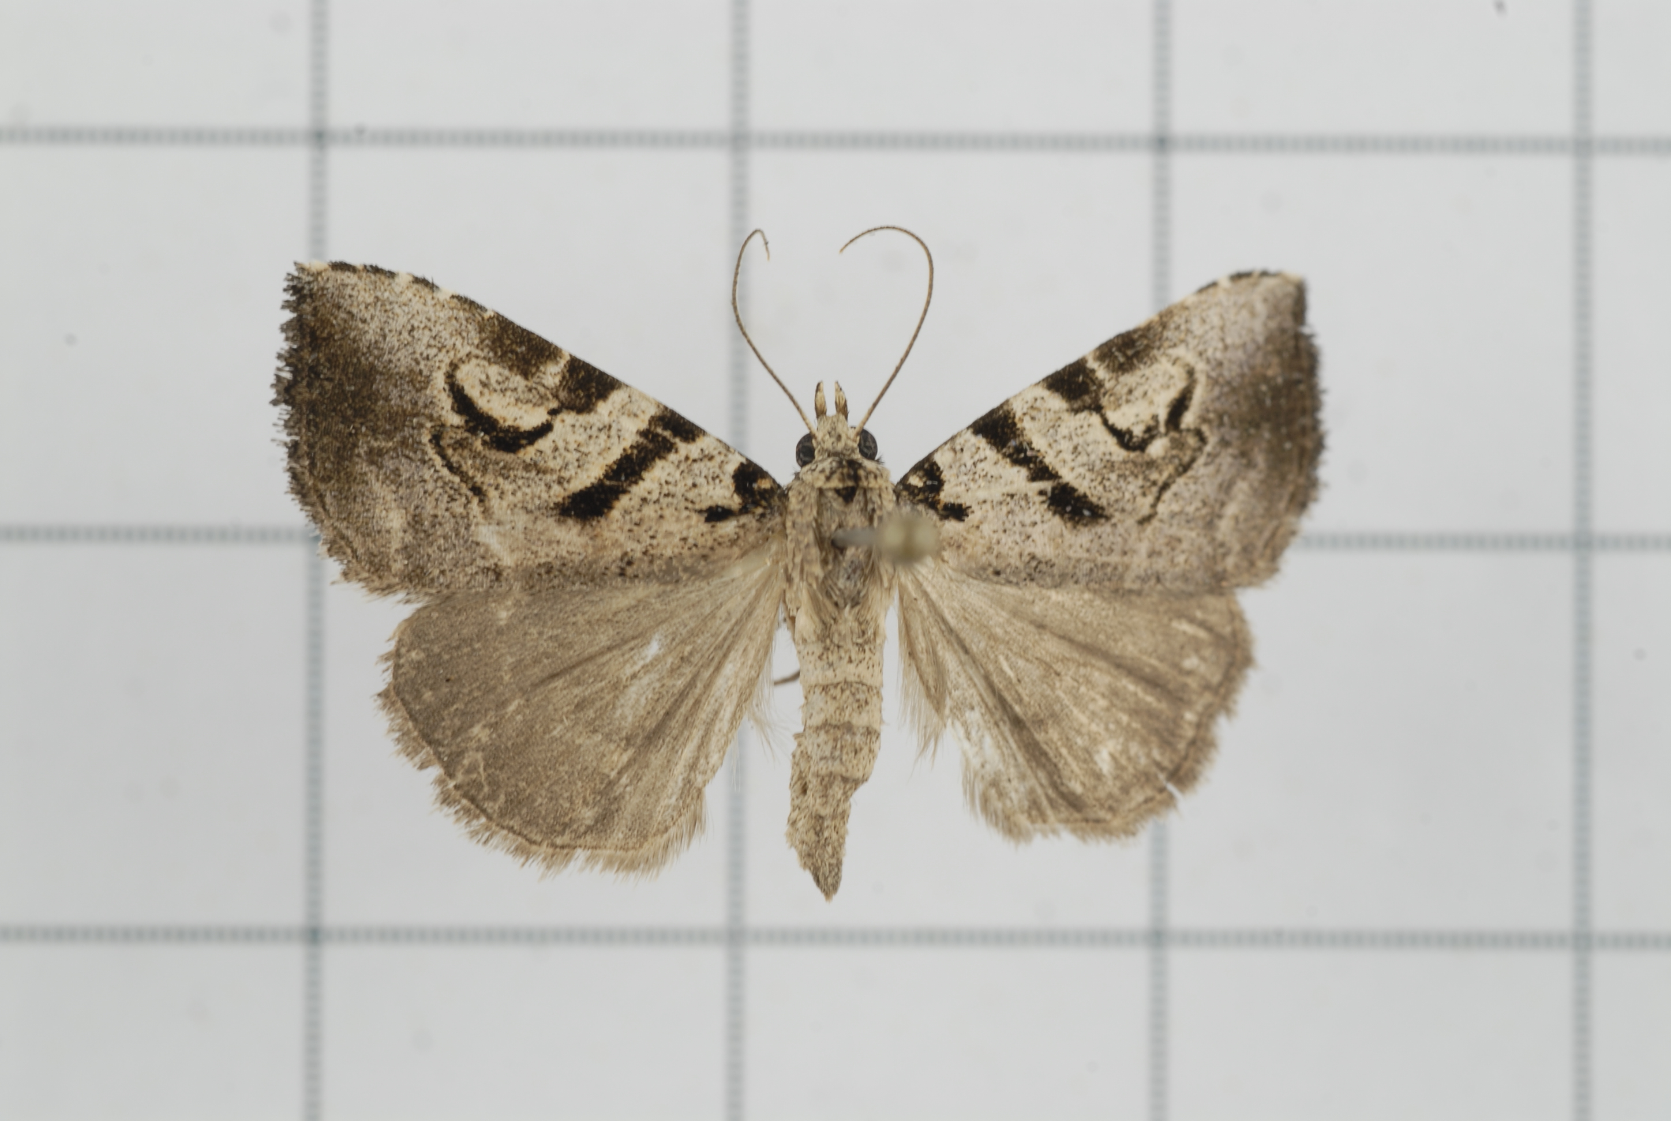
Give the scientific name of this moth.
Oglasa retracta
